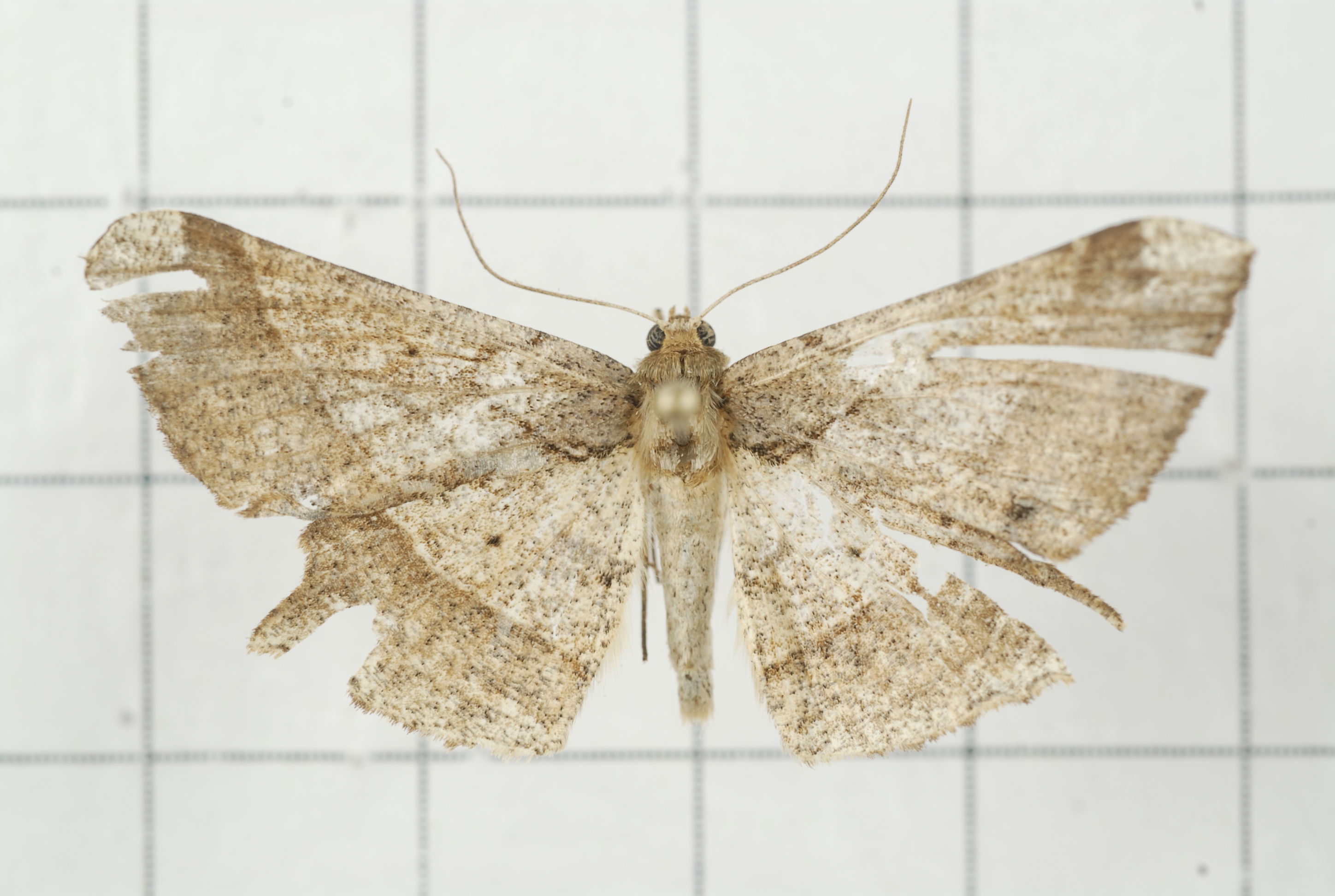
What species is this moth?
Krananda latimarginaria
